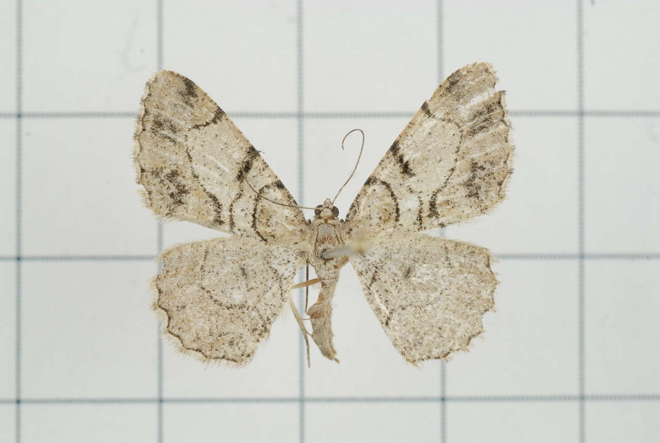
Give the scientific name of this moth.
Psilalcis menoides
